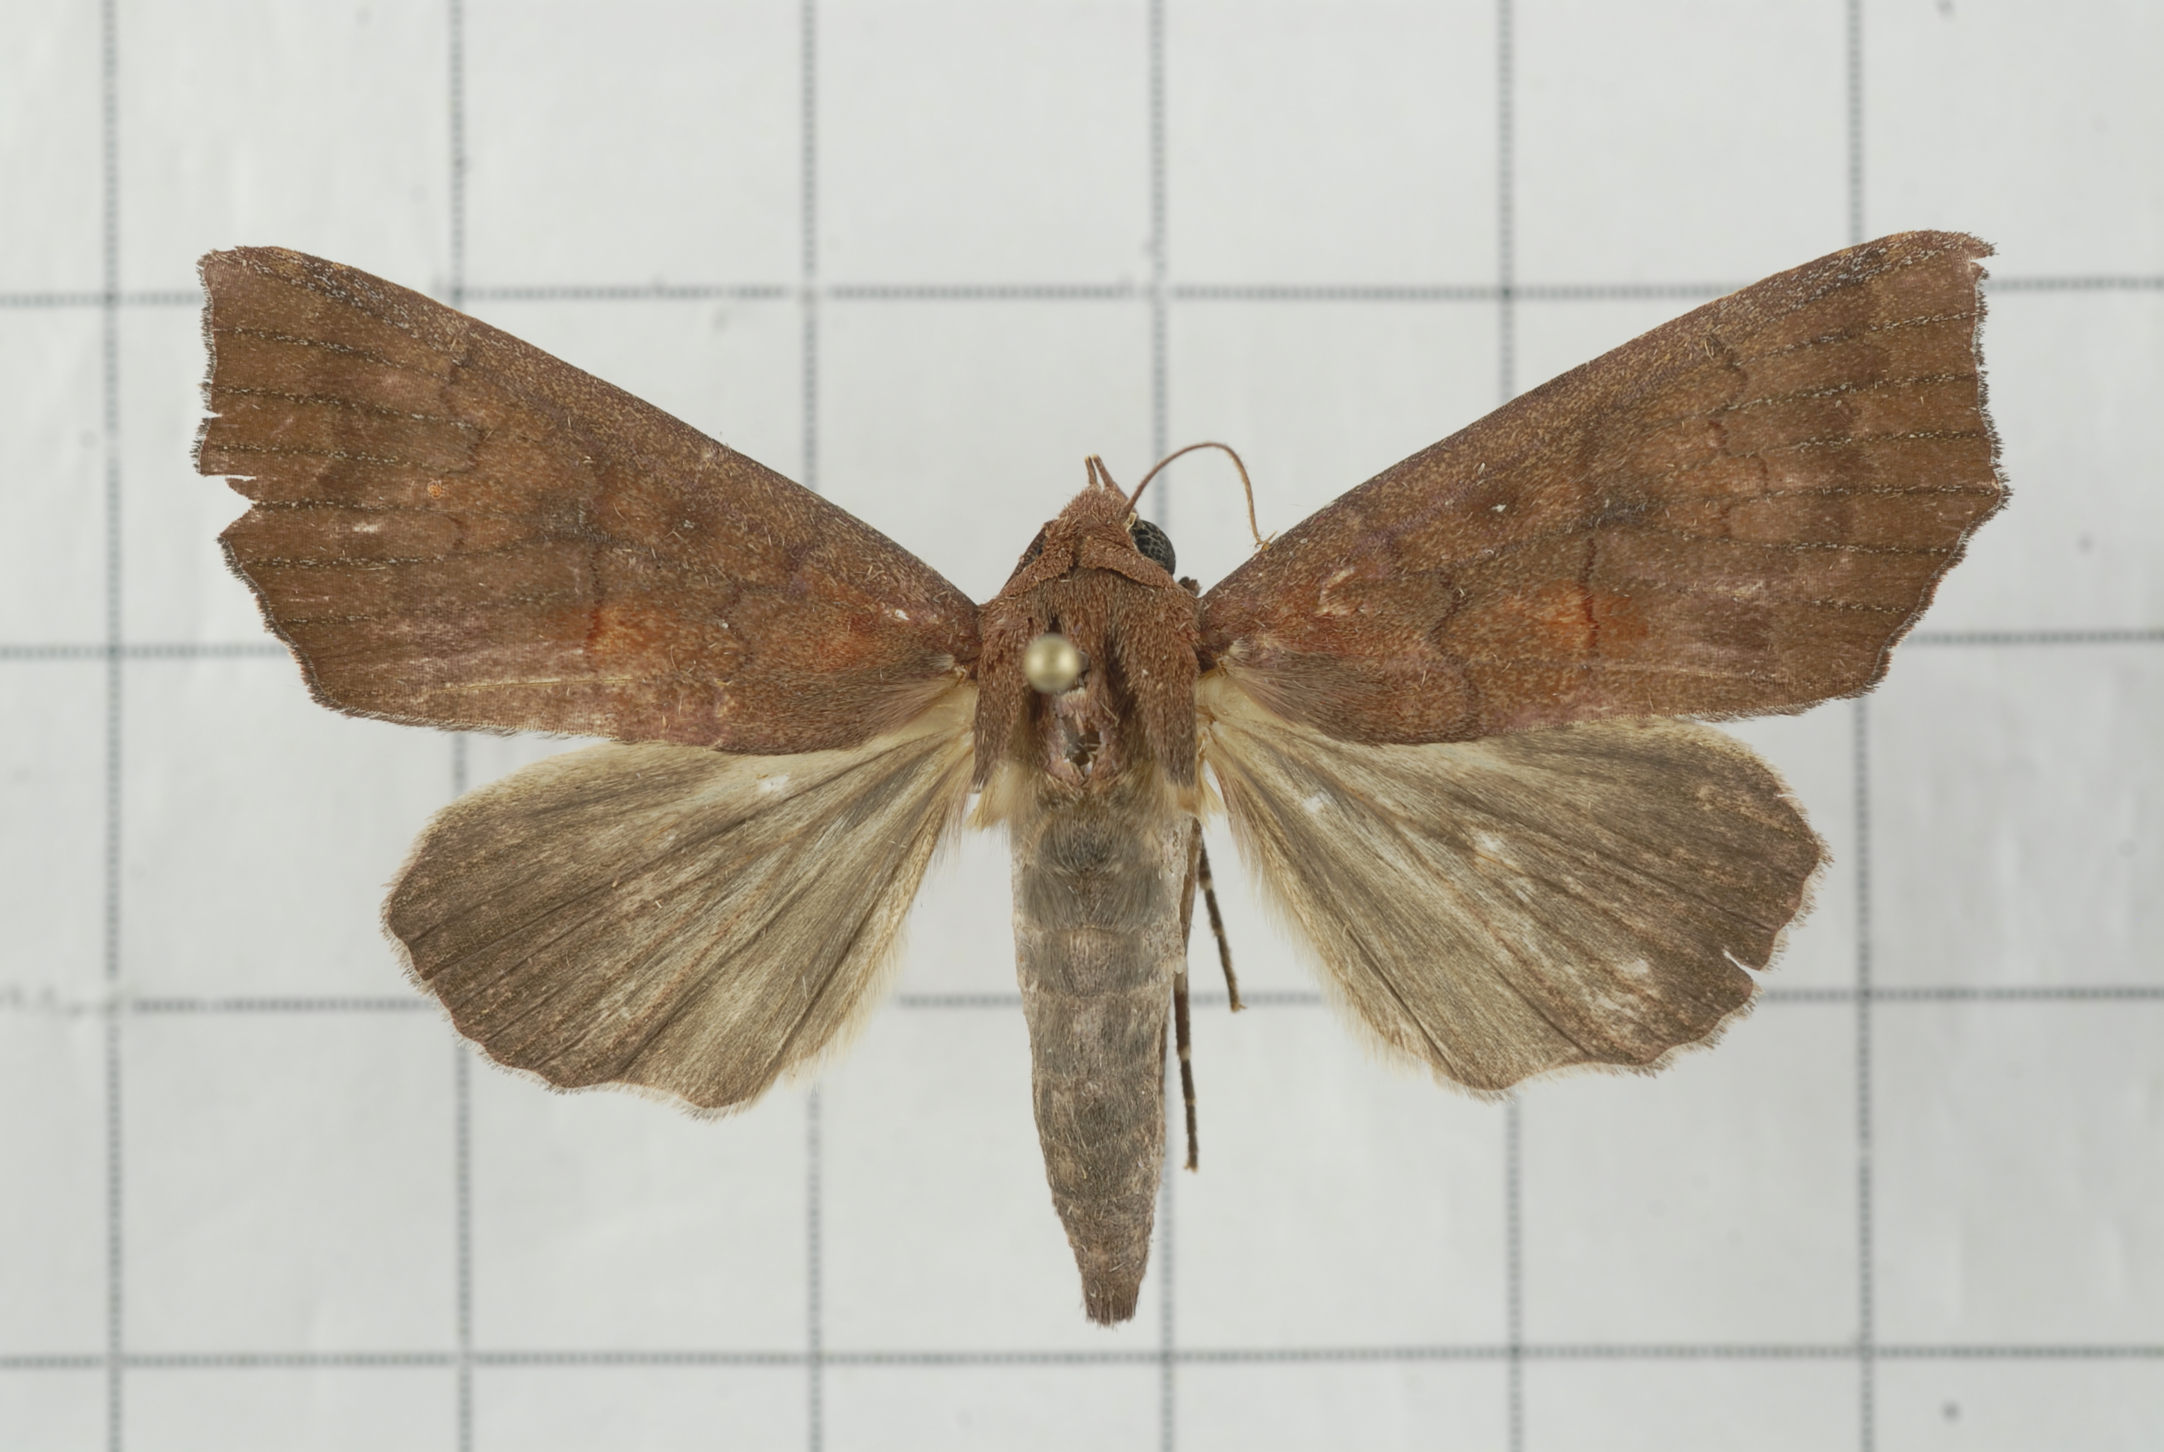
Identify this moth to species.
Rusicada privata
